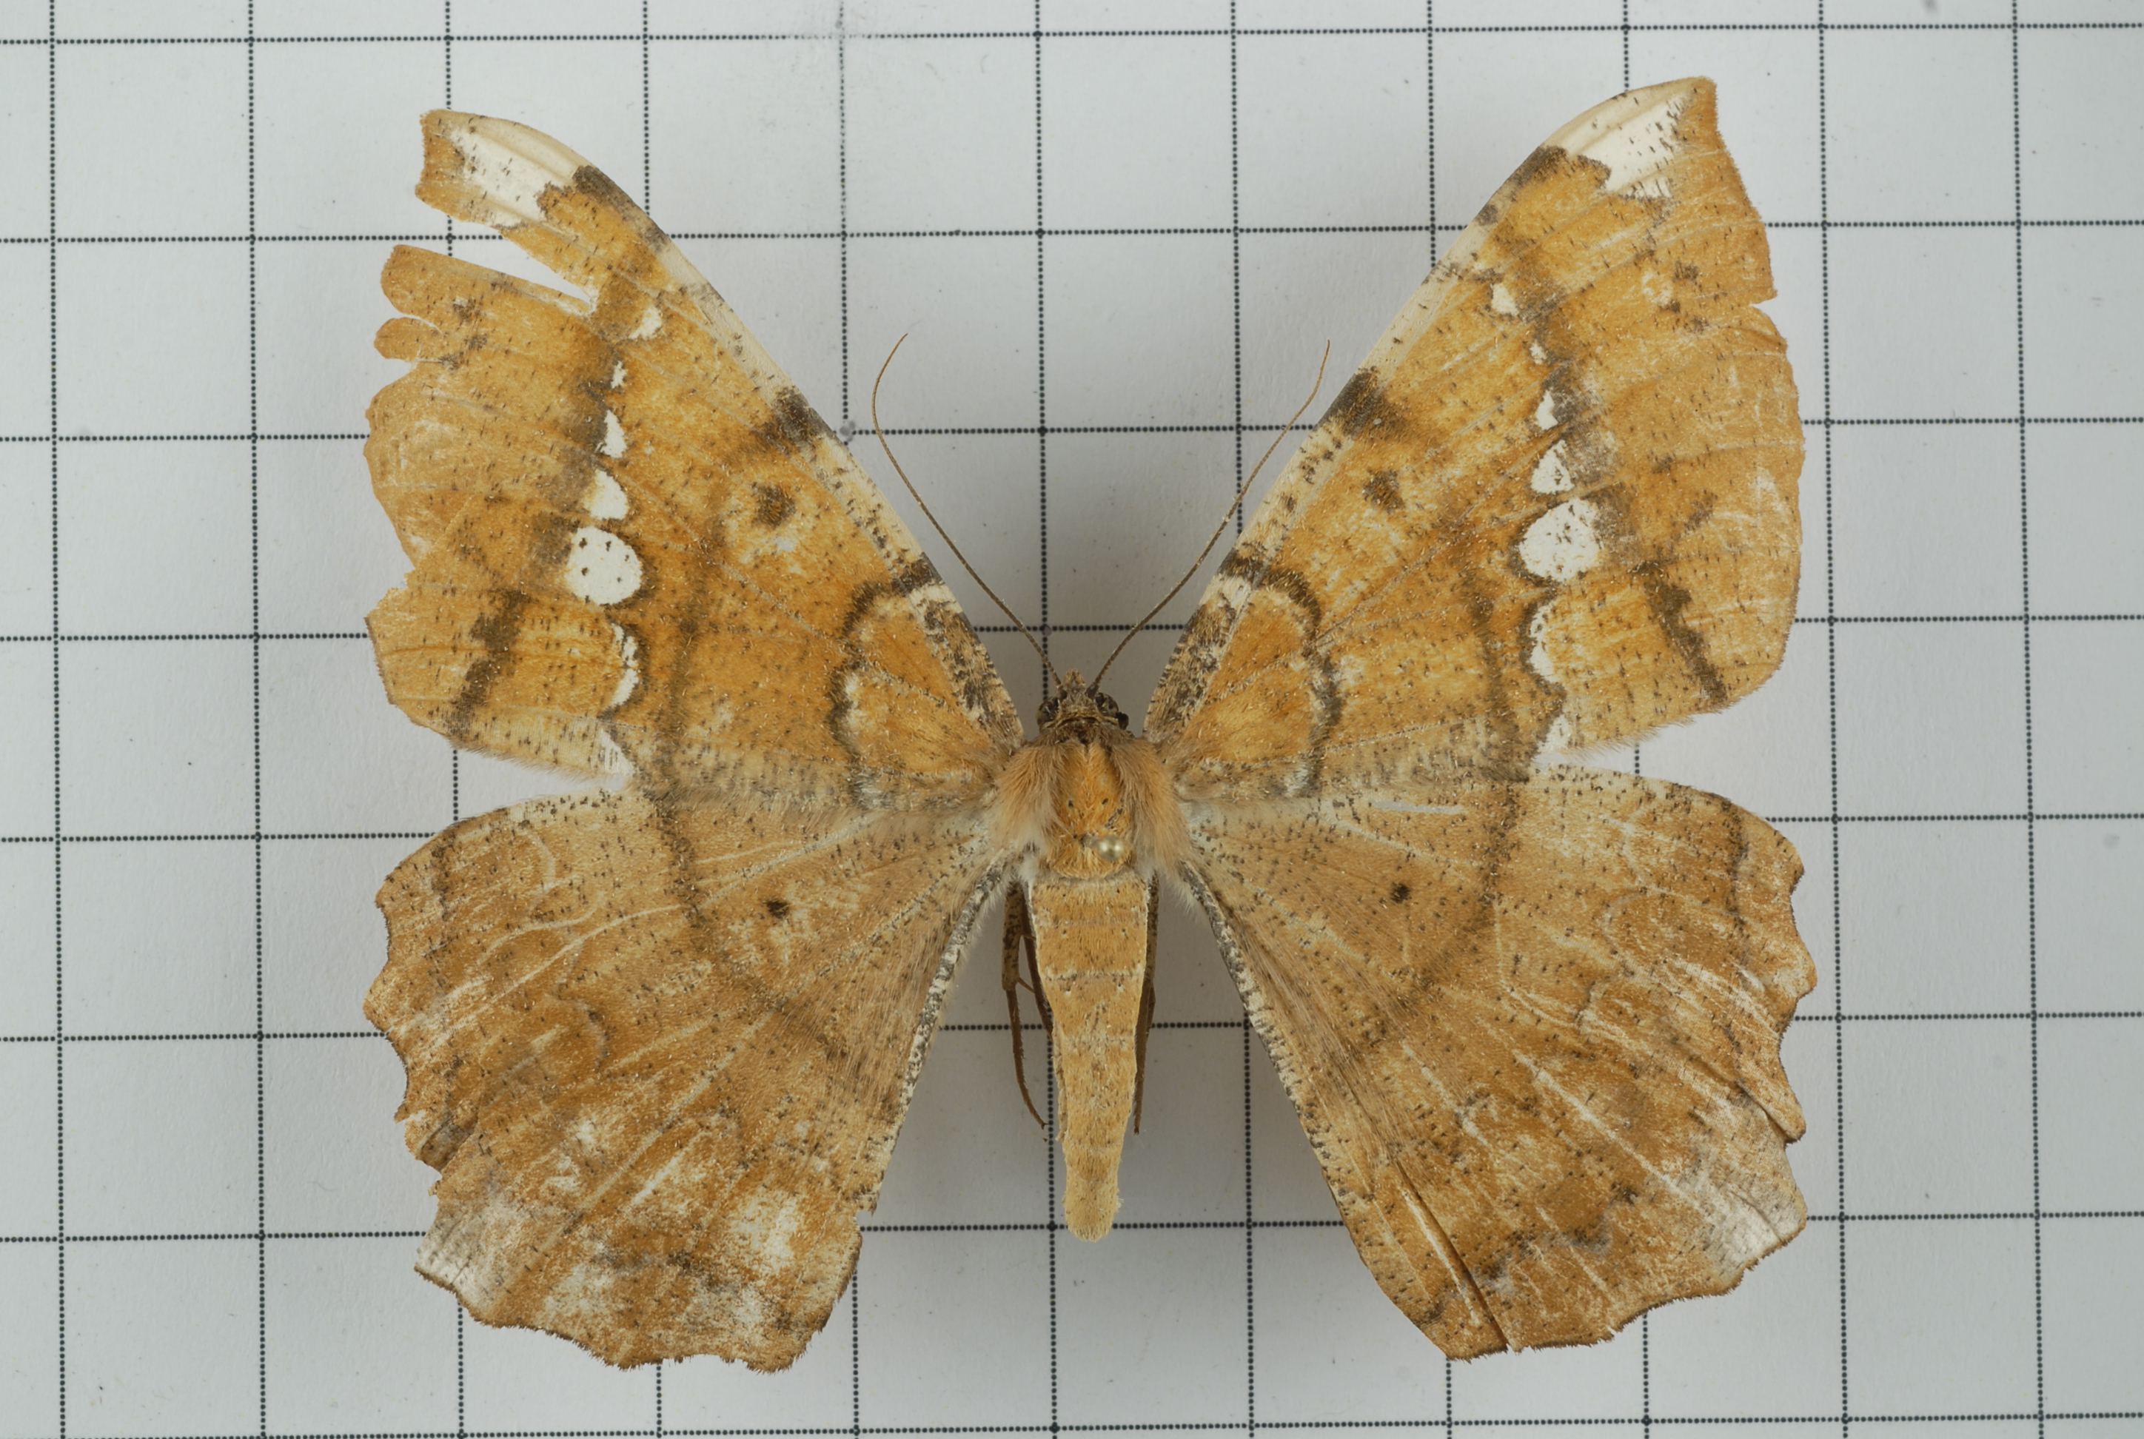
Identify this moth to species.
Amblychia angeronaria
